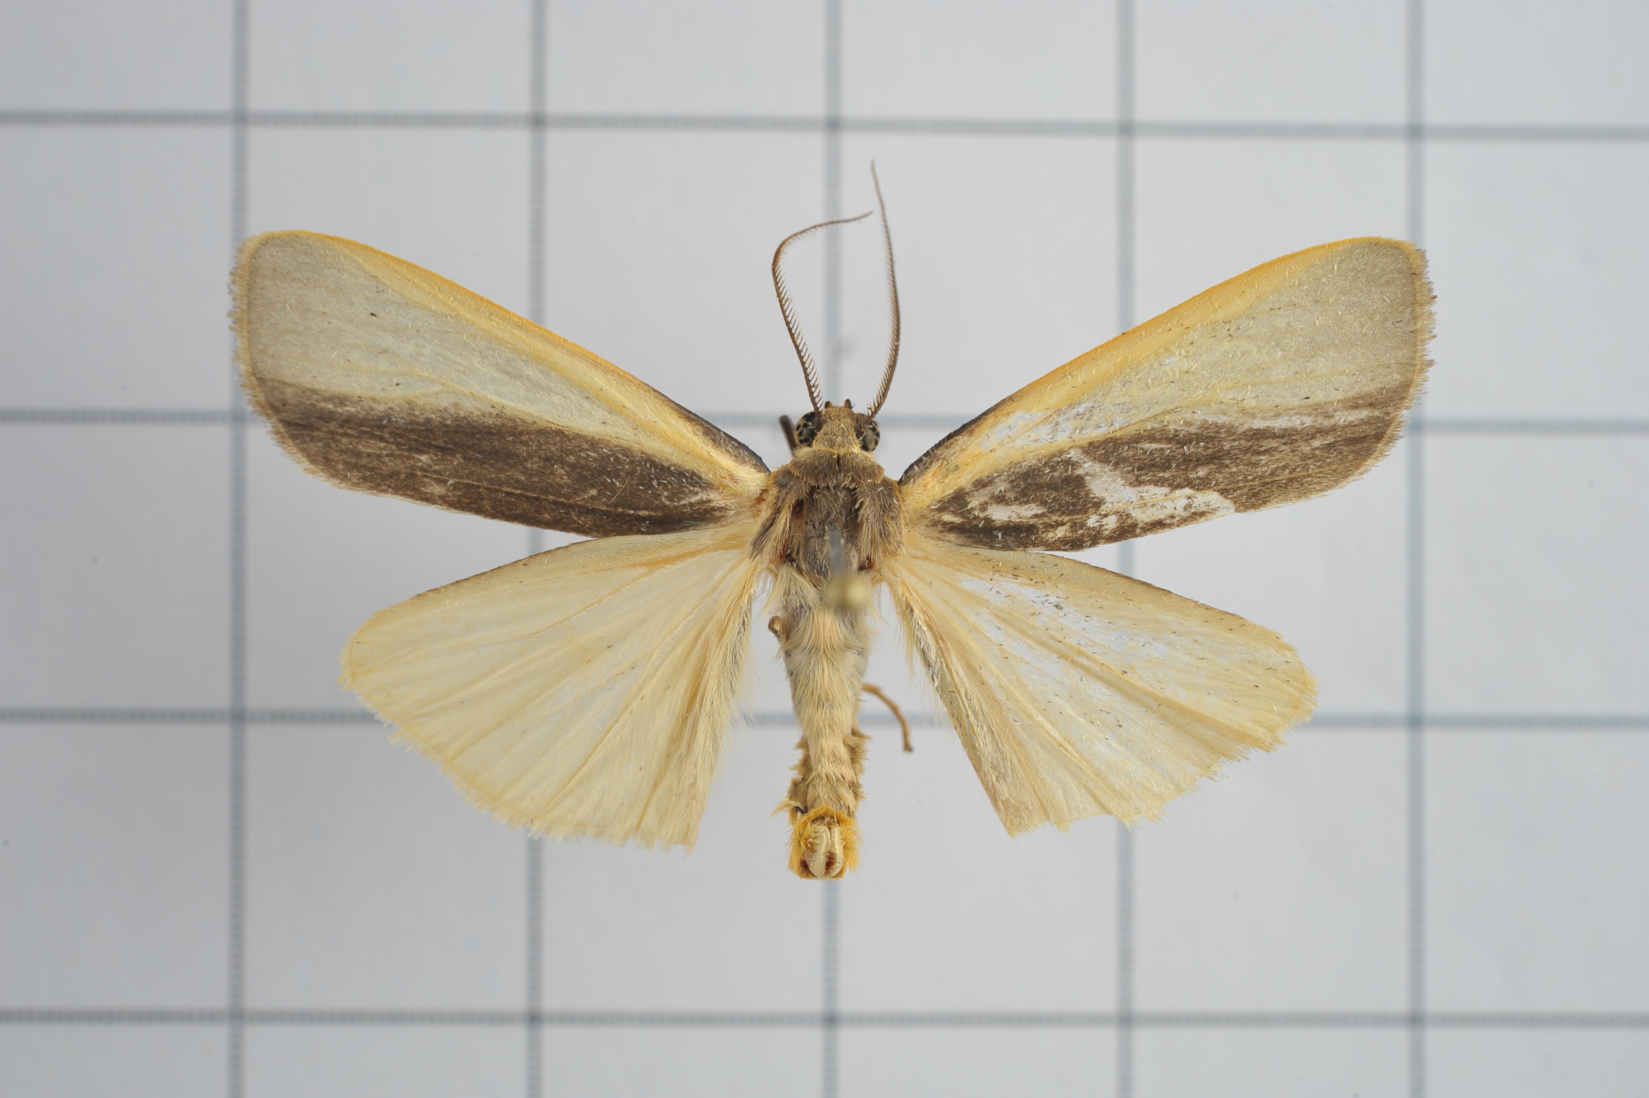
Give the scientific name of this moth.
Hesudra divisa
